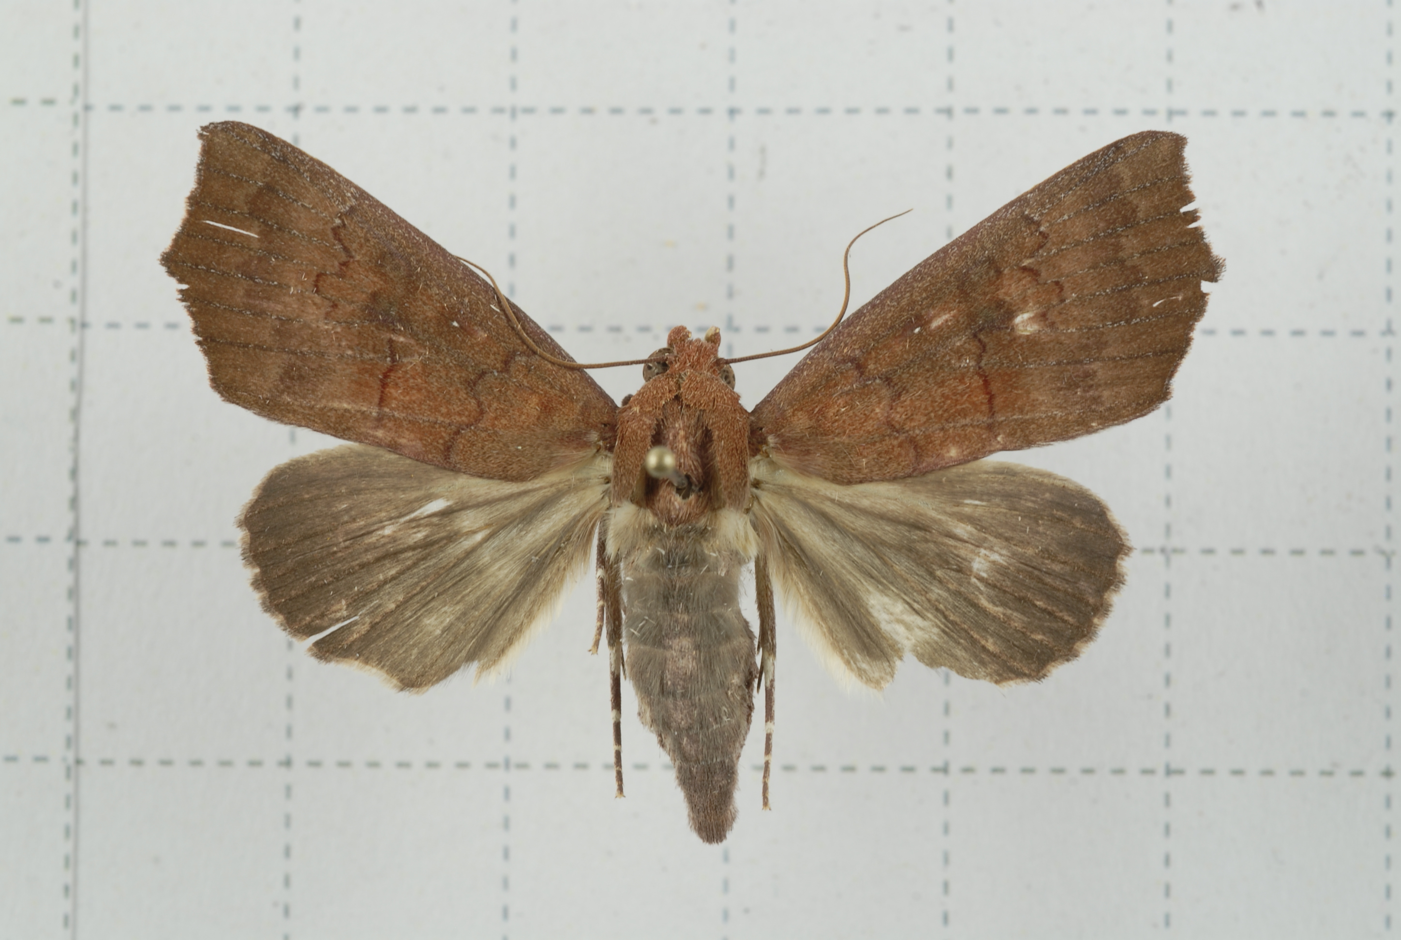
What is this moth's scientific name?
Rusicada privata
